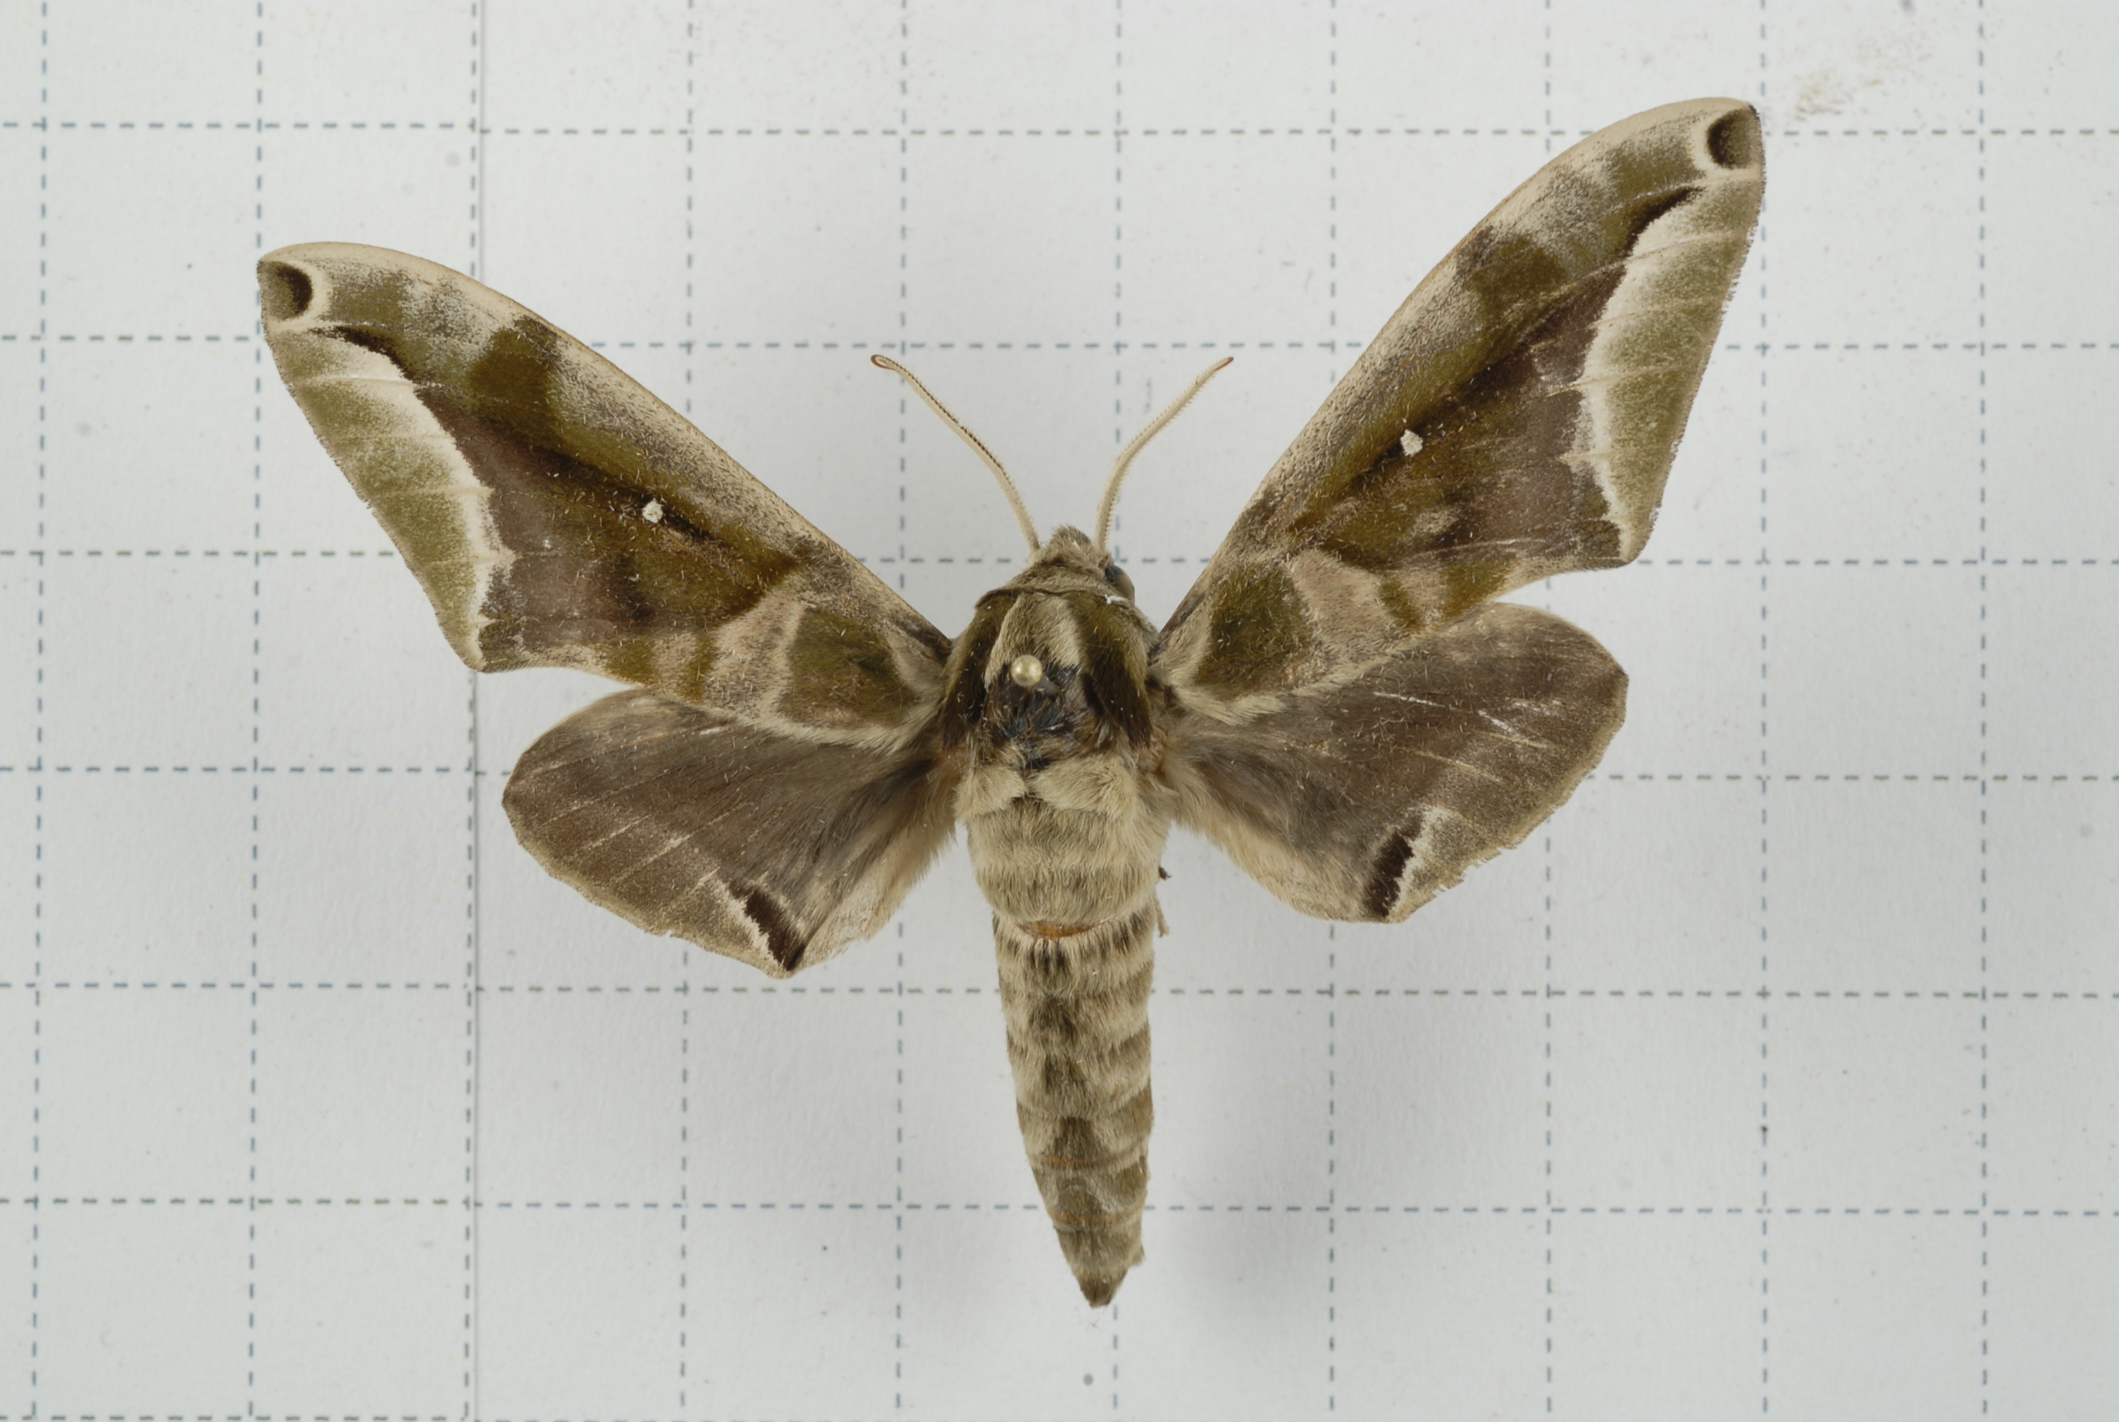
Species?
Parum colligata
